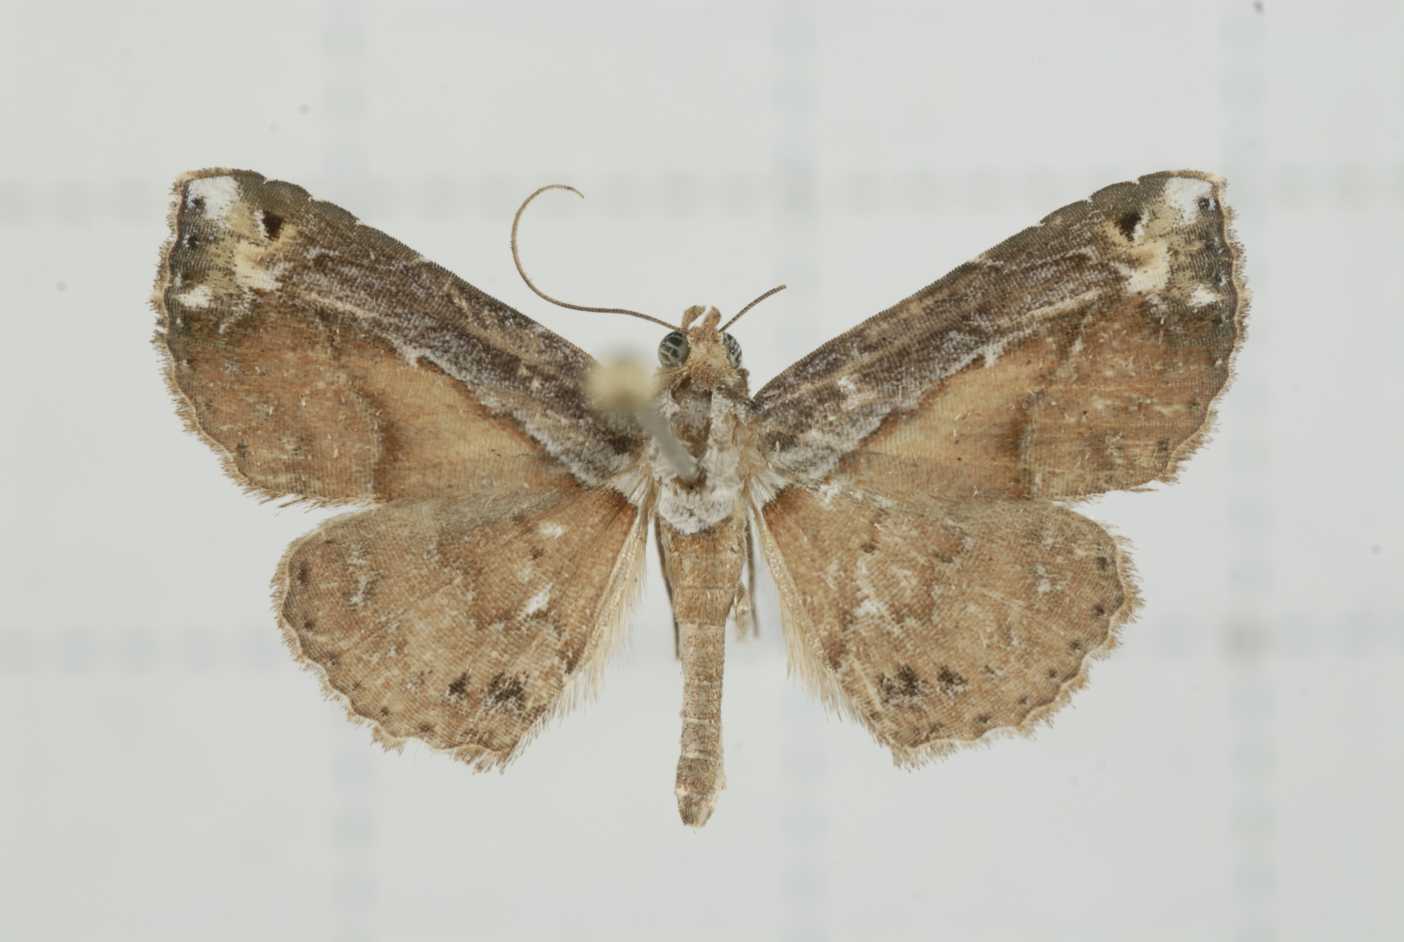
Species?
Zurobata vacillans
